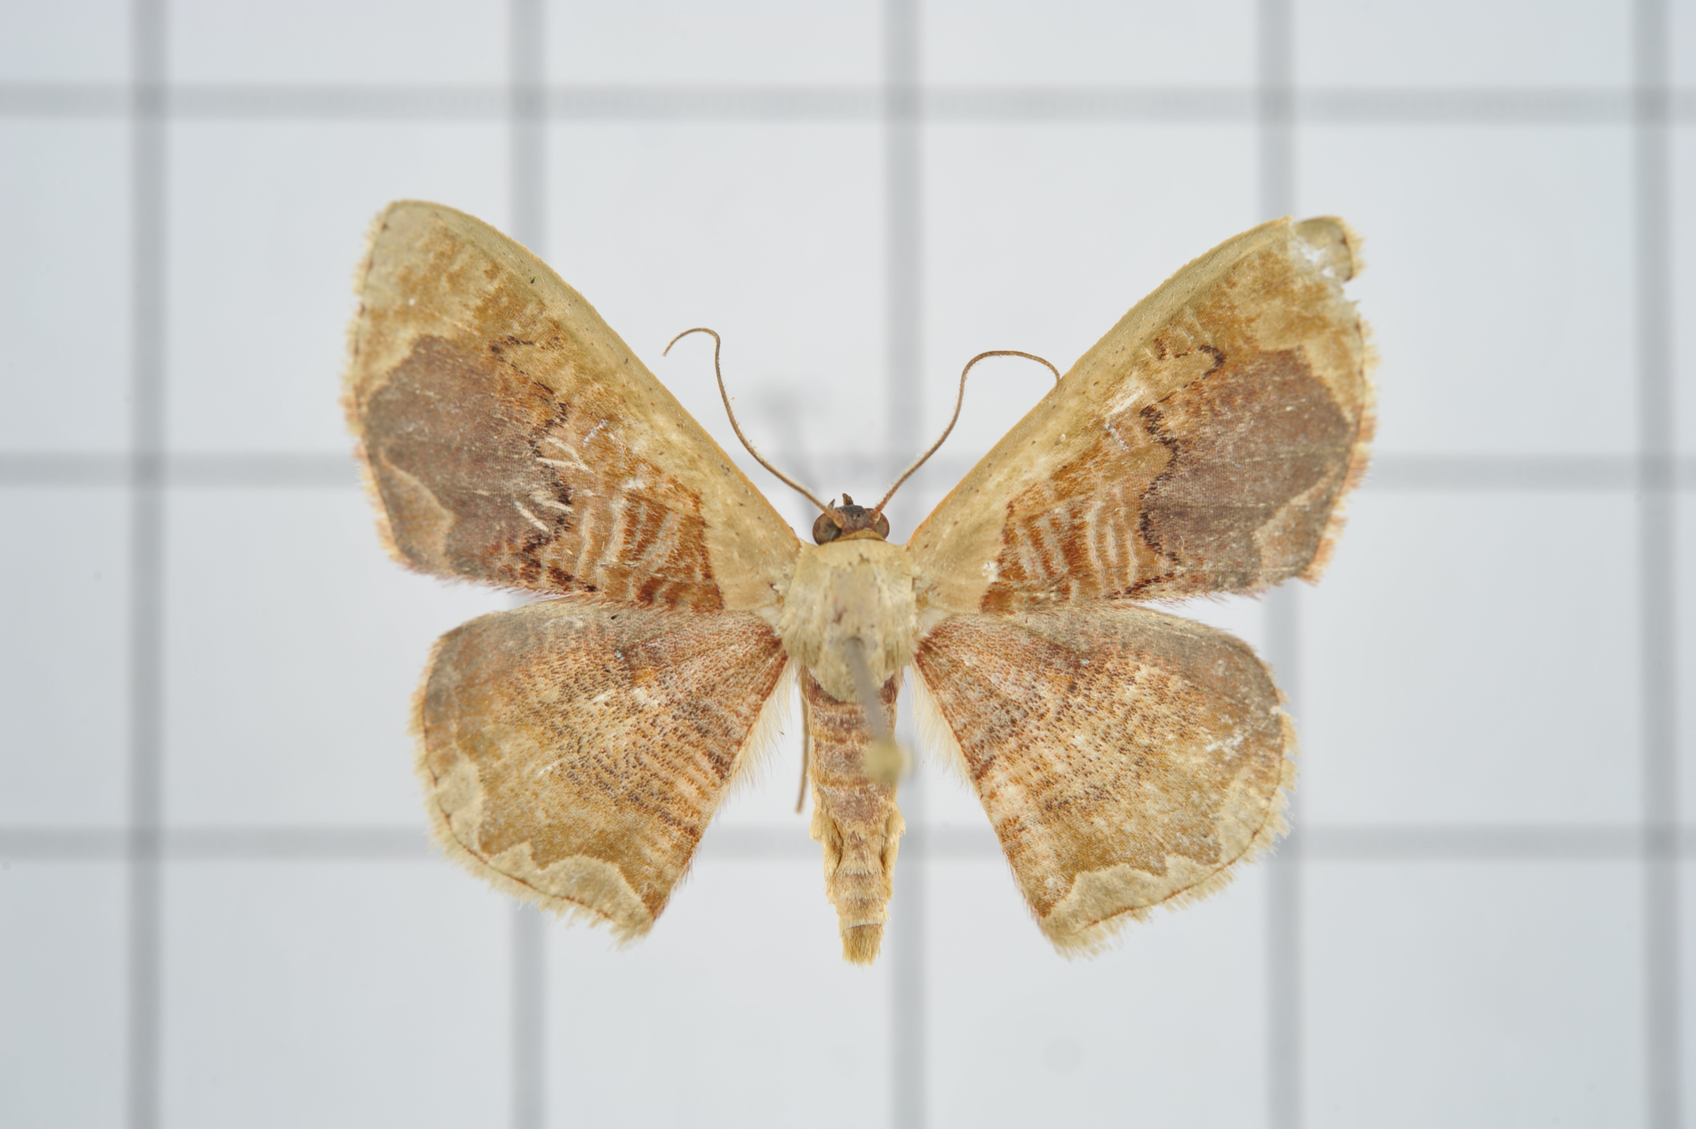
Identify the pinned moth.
Lipomelia subusta
